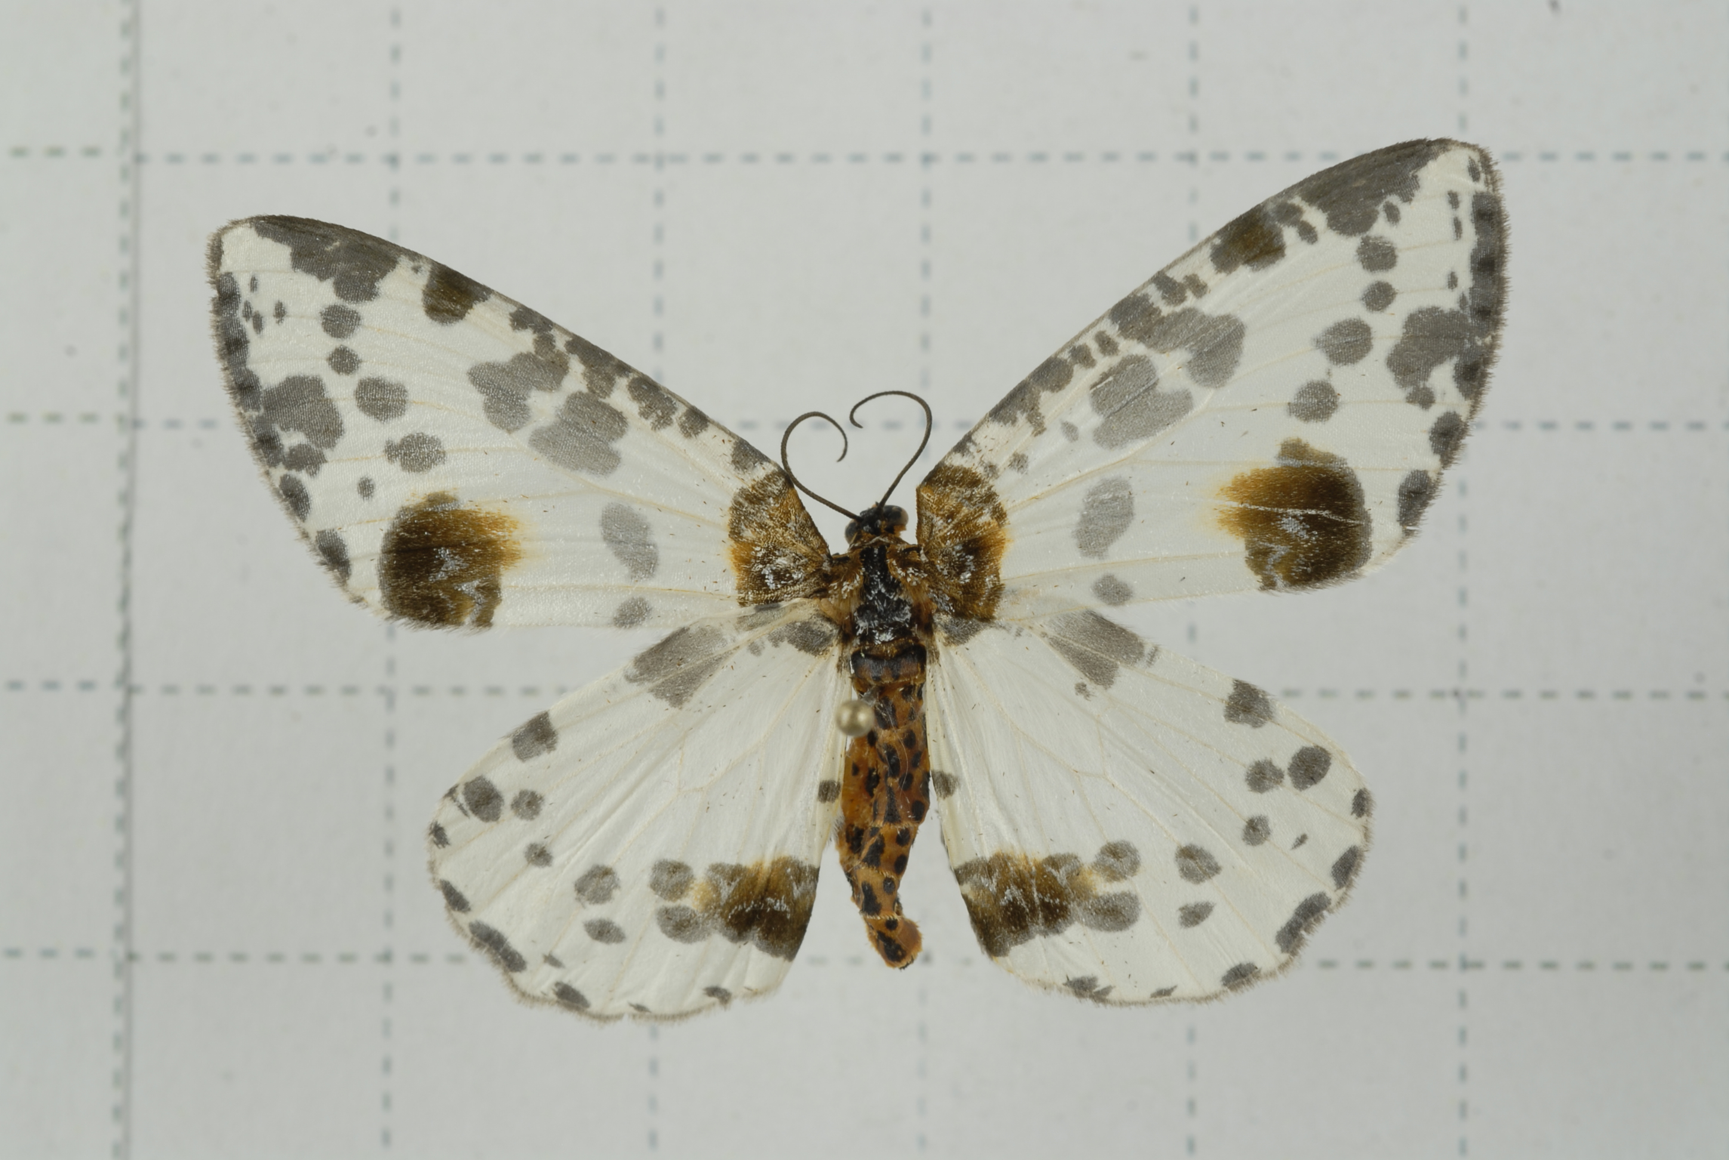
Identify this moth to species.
Abraxas formosilluminata
